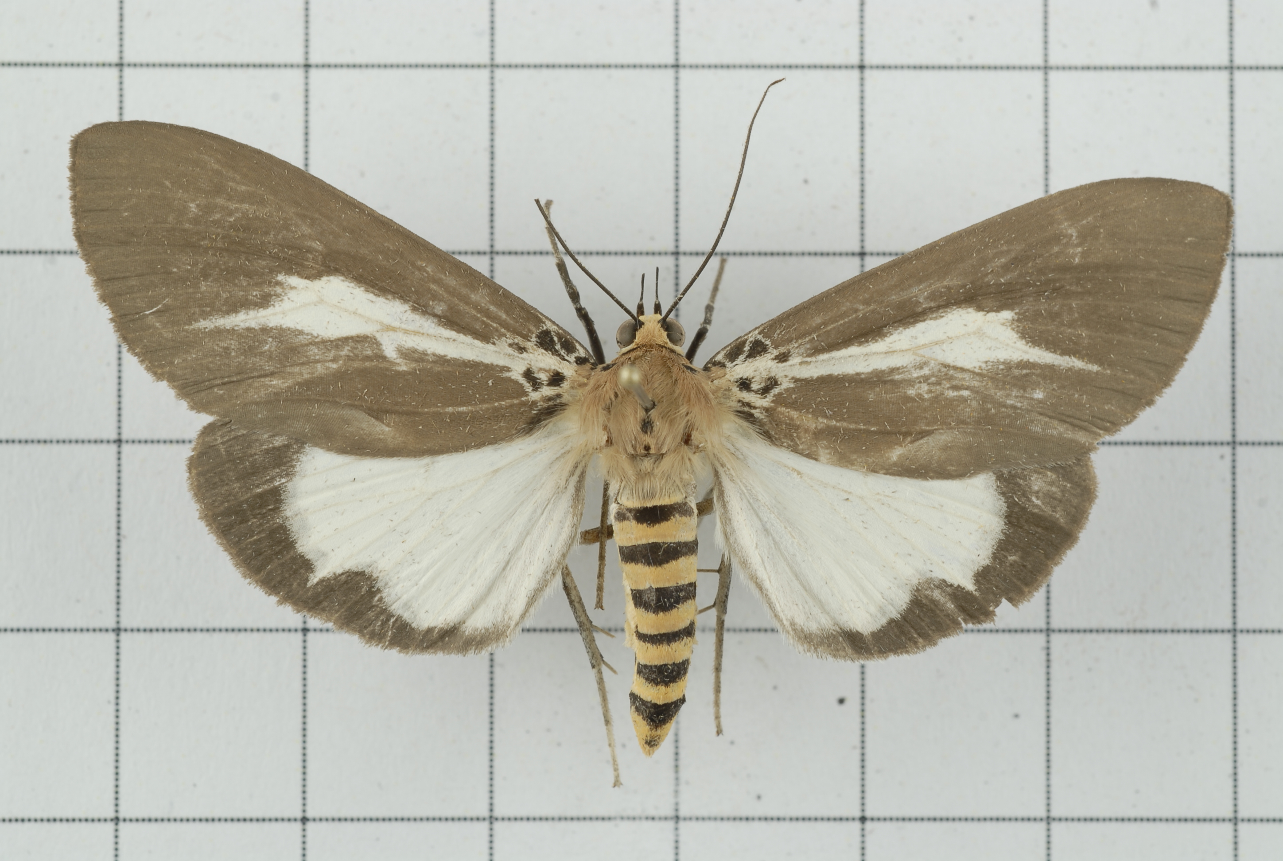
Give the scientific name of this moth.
Asota heliconia zebrina
